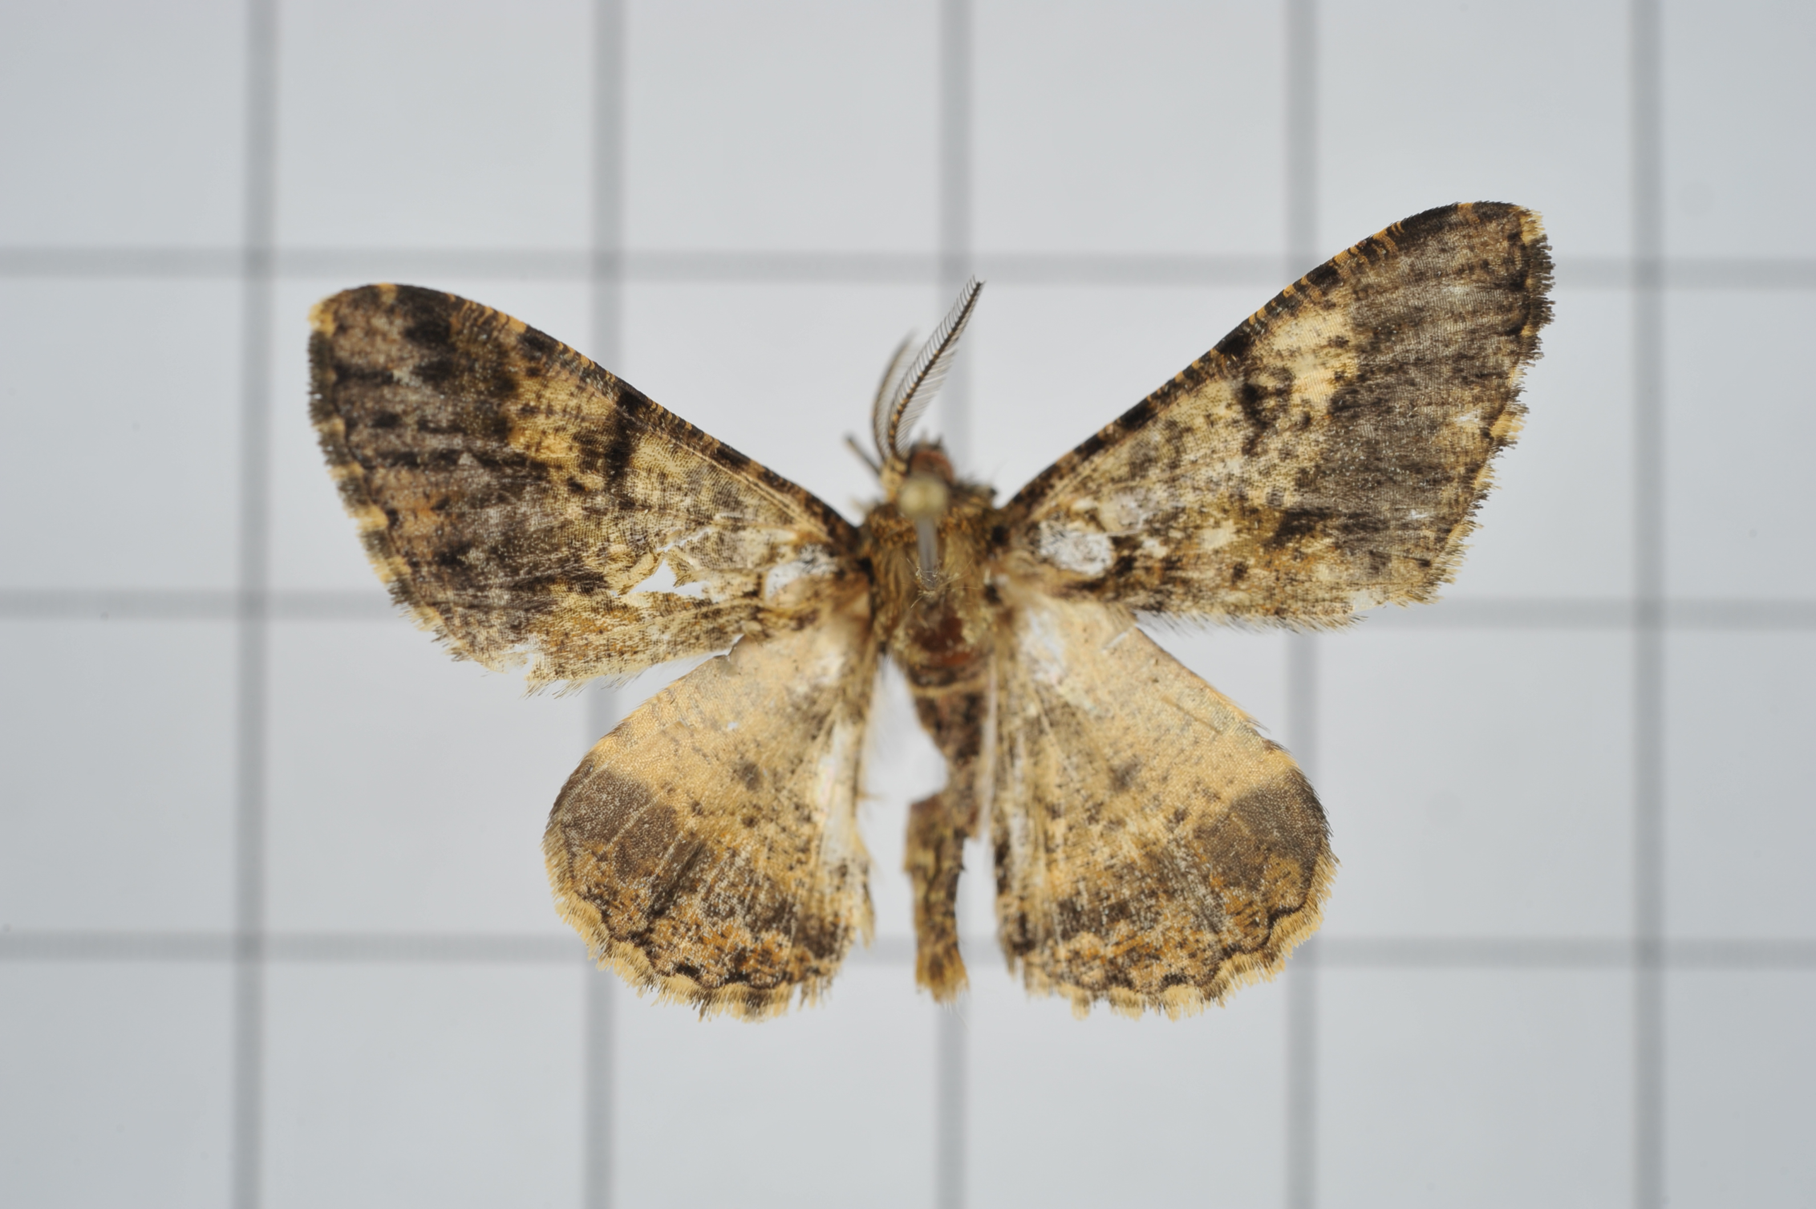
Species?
Alcis taiwanovariegata
